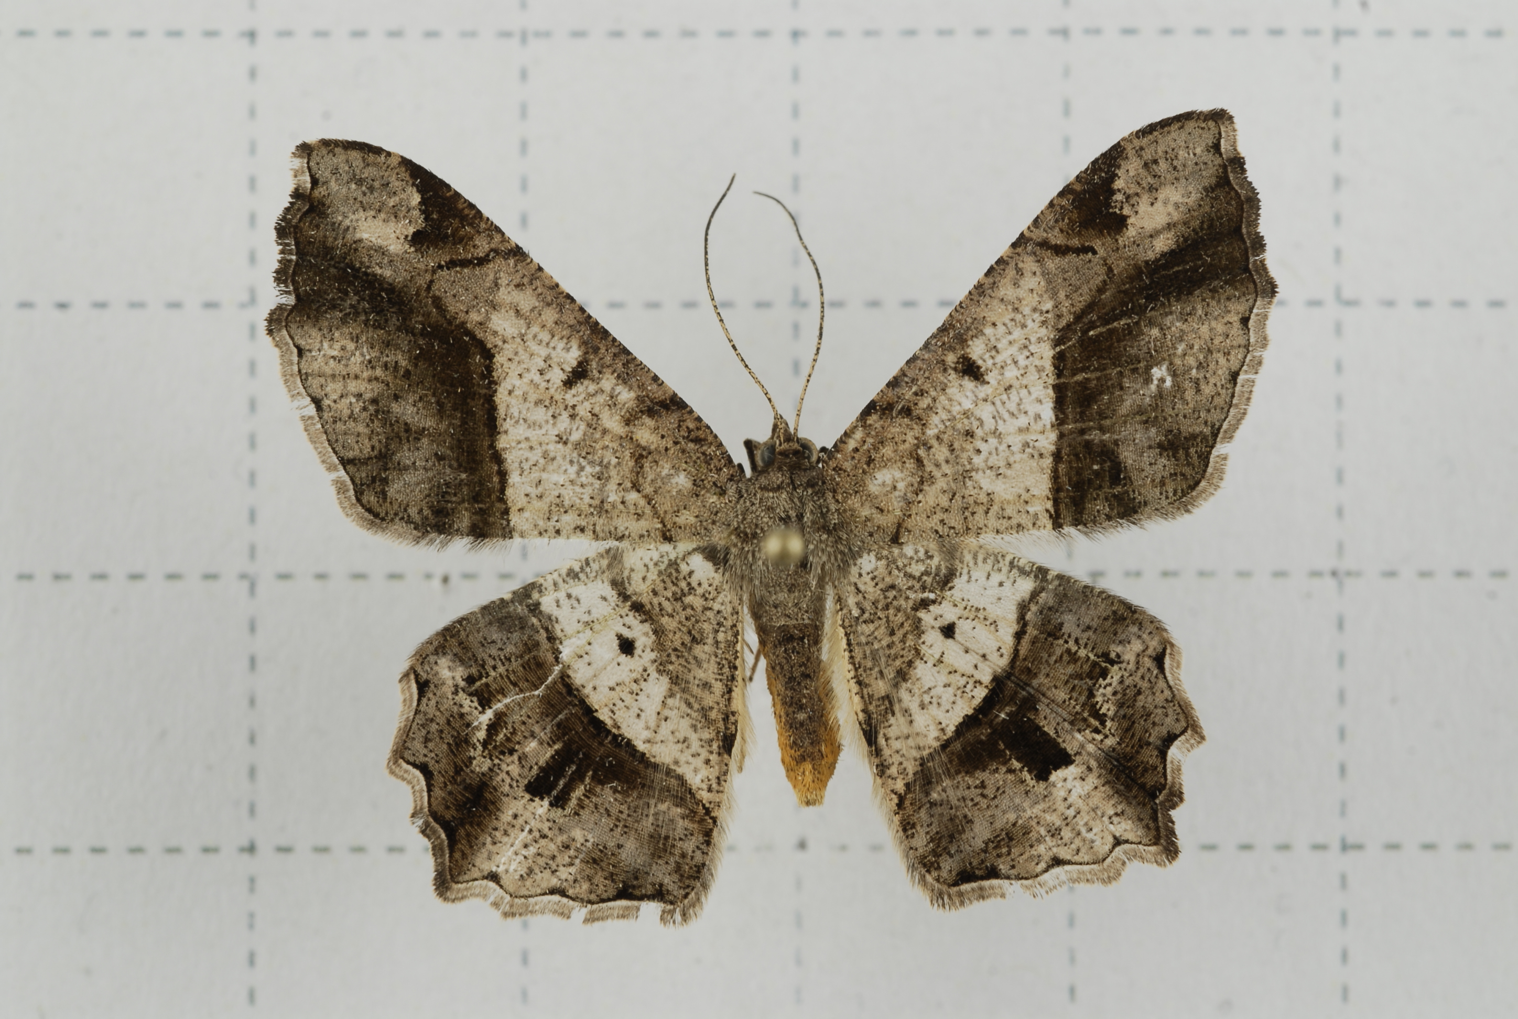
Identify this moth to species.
Chiasmia inchoata
